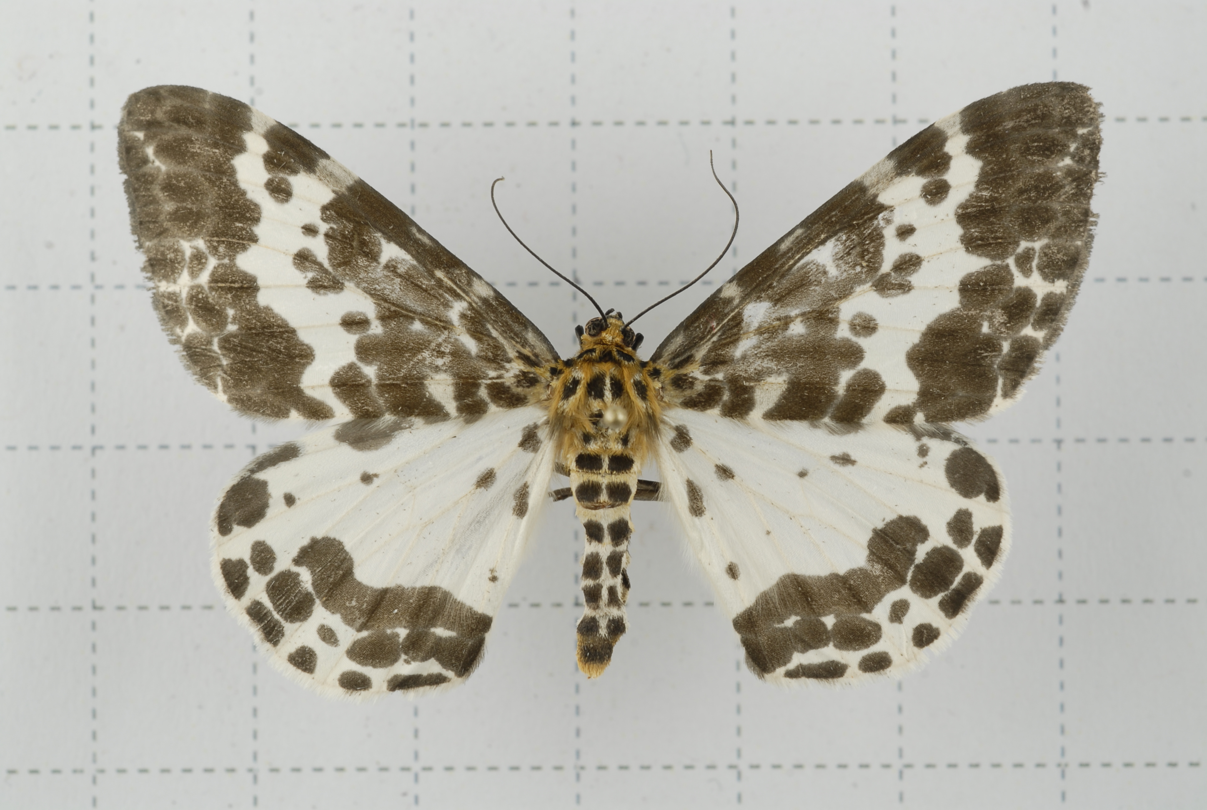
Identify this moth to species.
Pogonopygia pavida pavida
